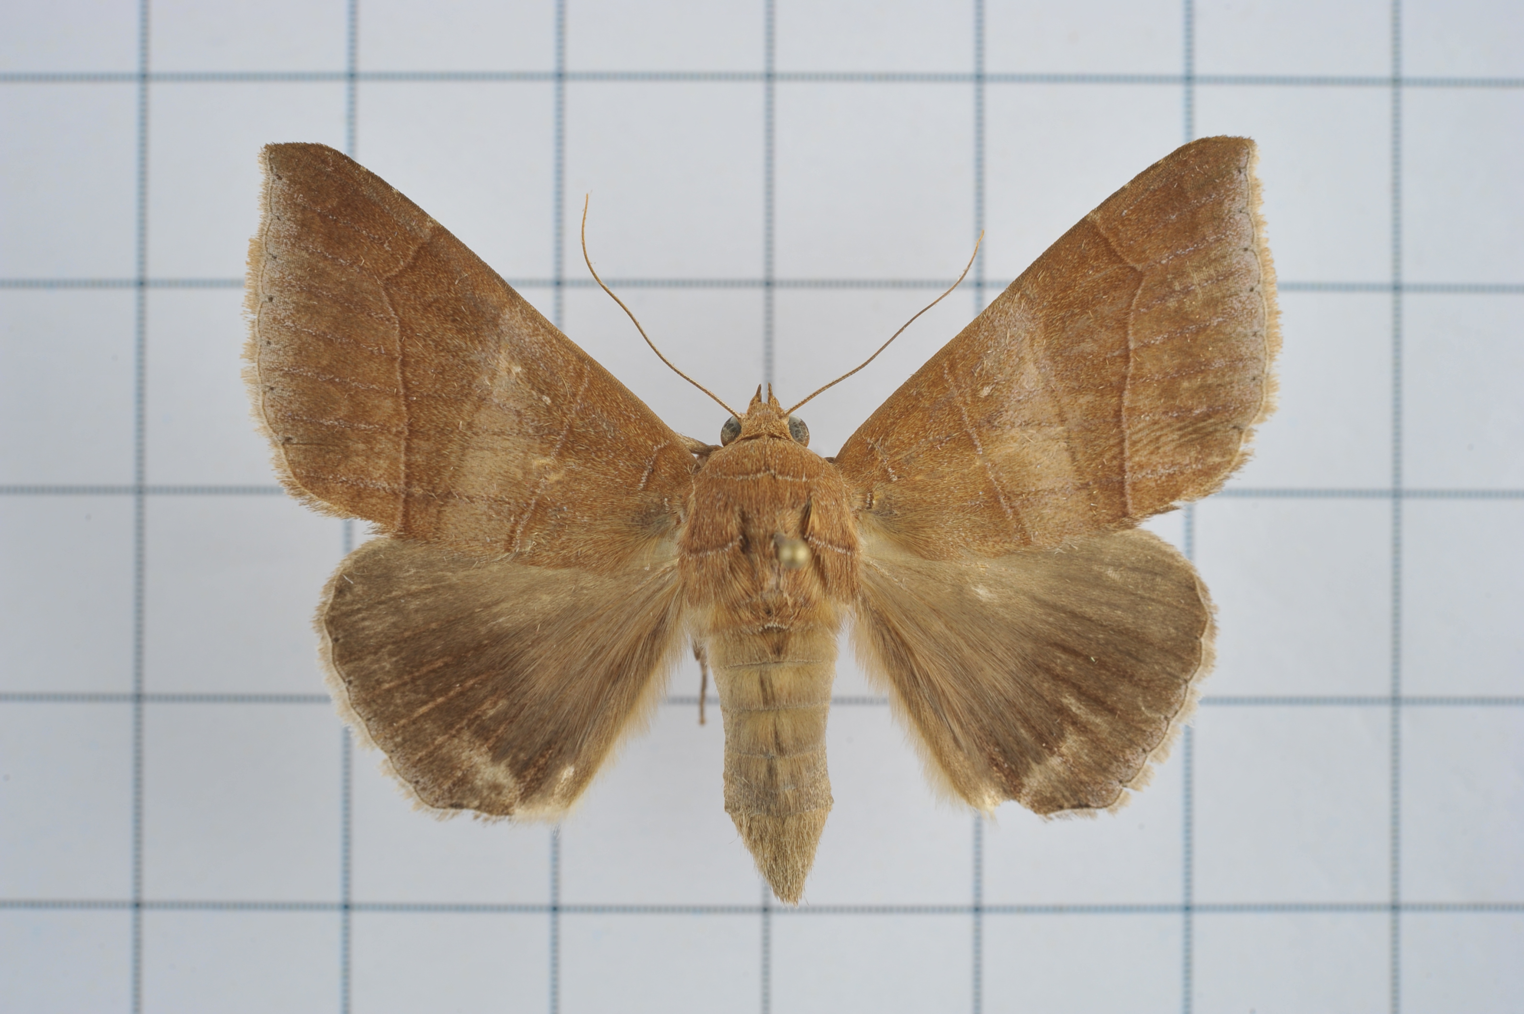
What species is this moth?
Bastilla absentimacula
